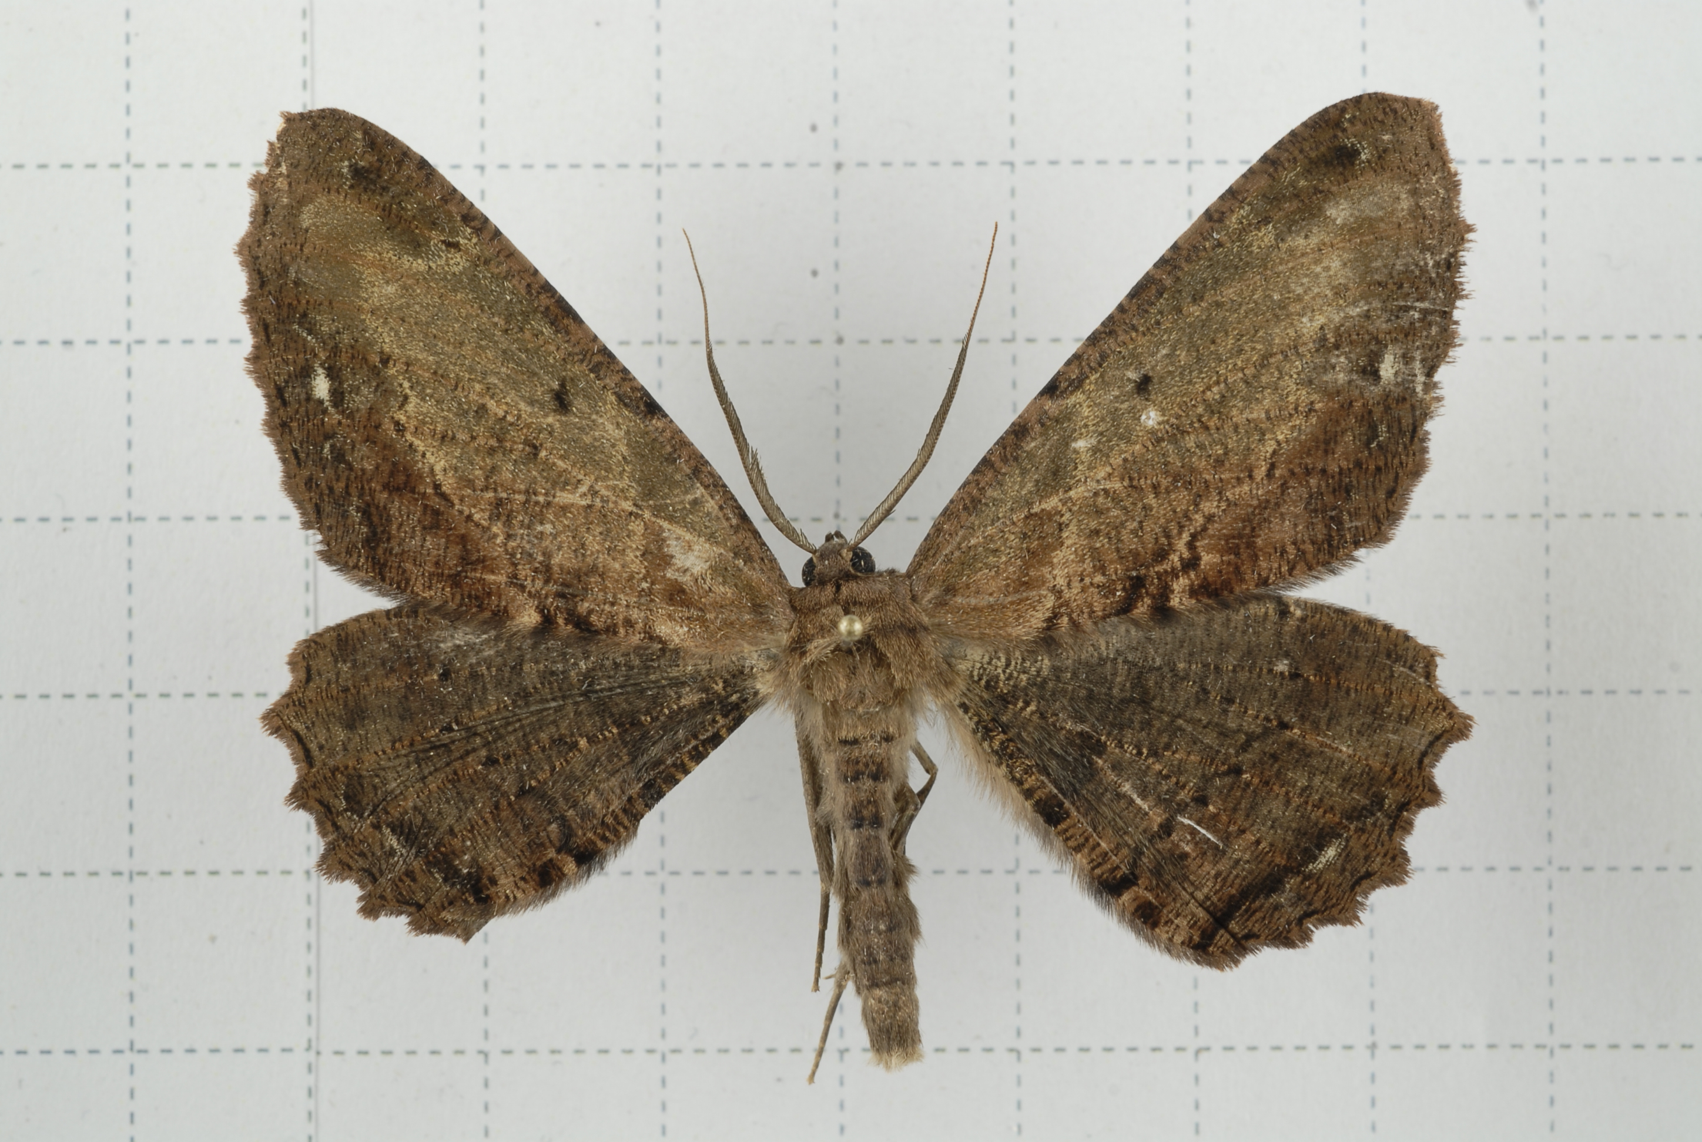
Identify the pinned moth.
Chorodna creataria
